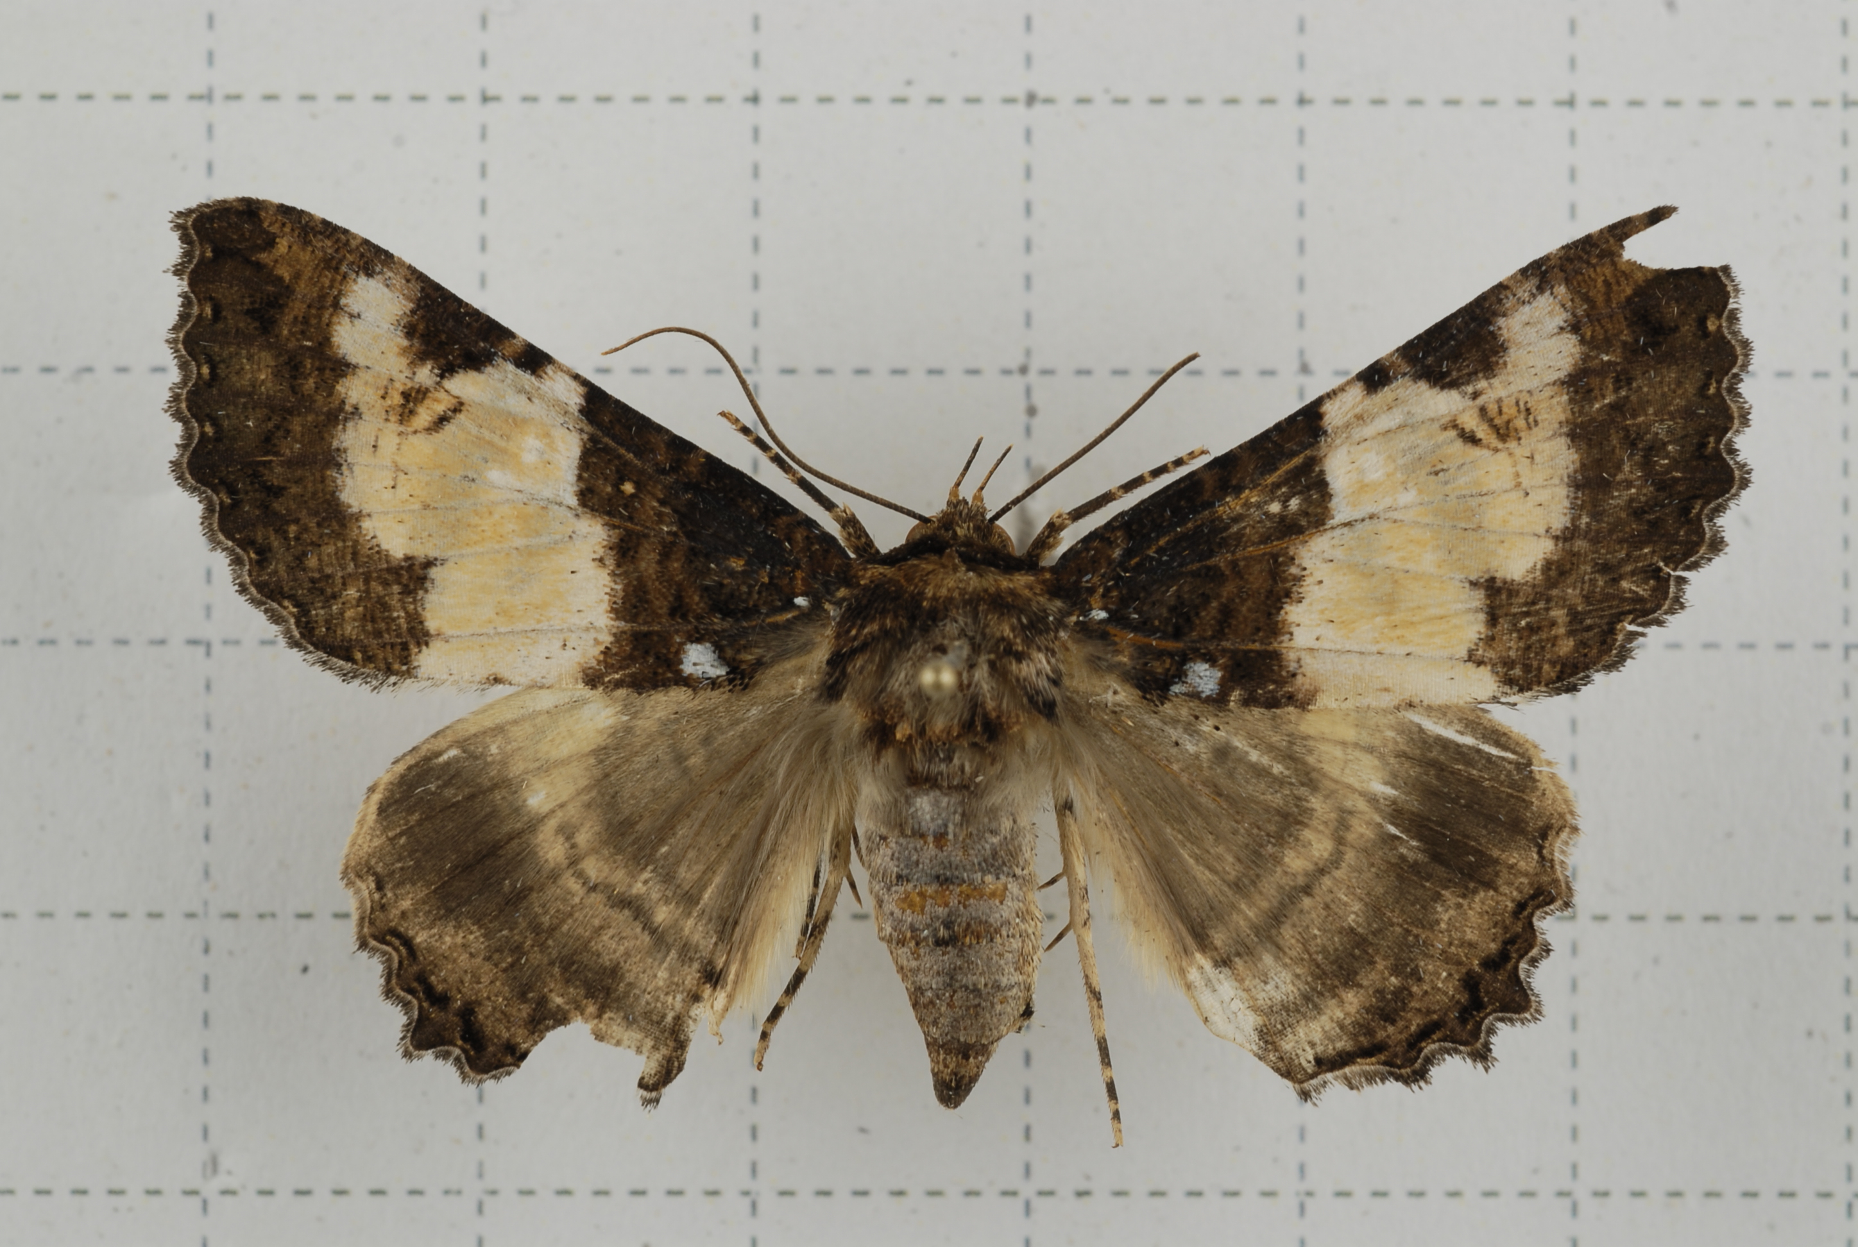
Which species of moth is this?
Daddala lucilla
